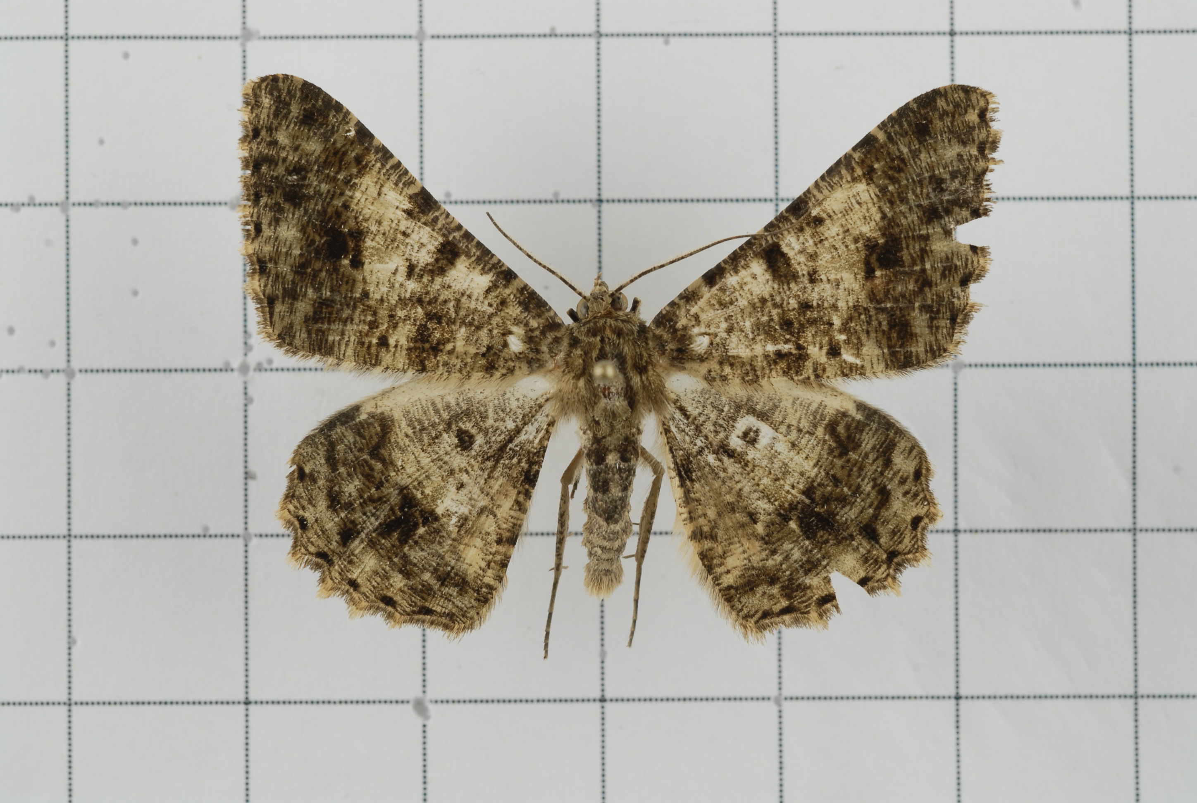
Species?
Racotis boarmiaria
